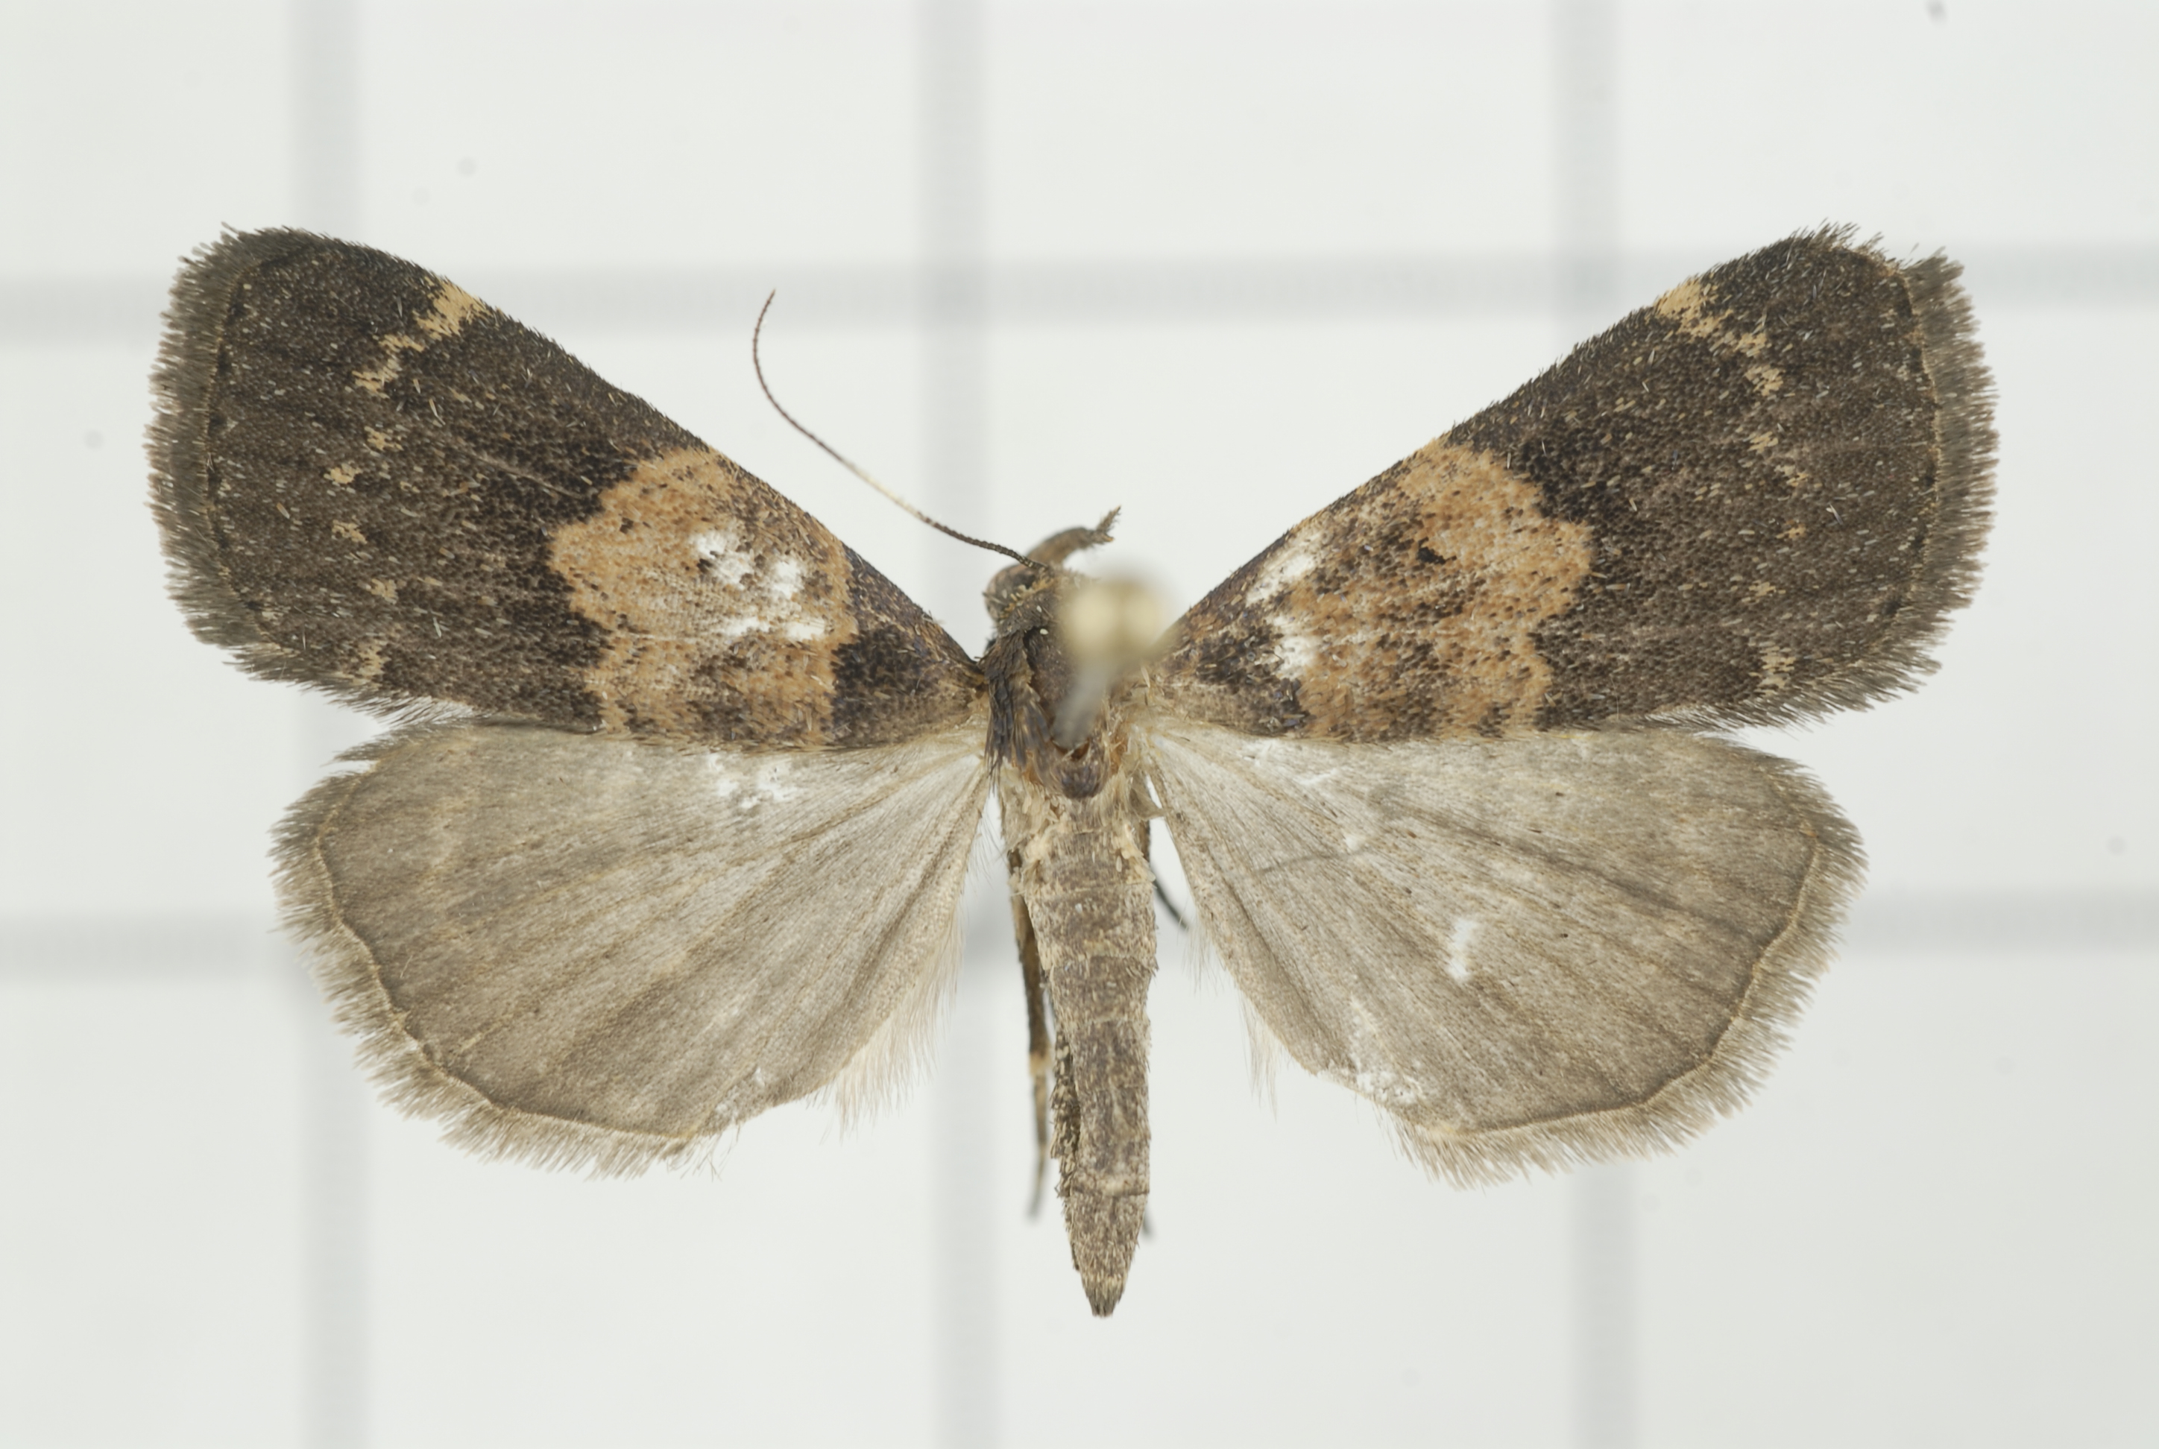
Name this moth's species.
Hydrillodes nilgirialis
